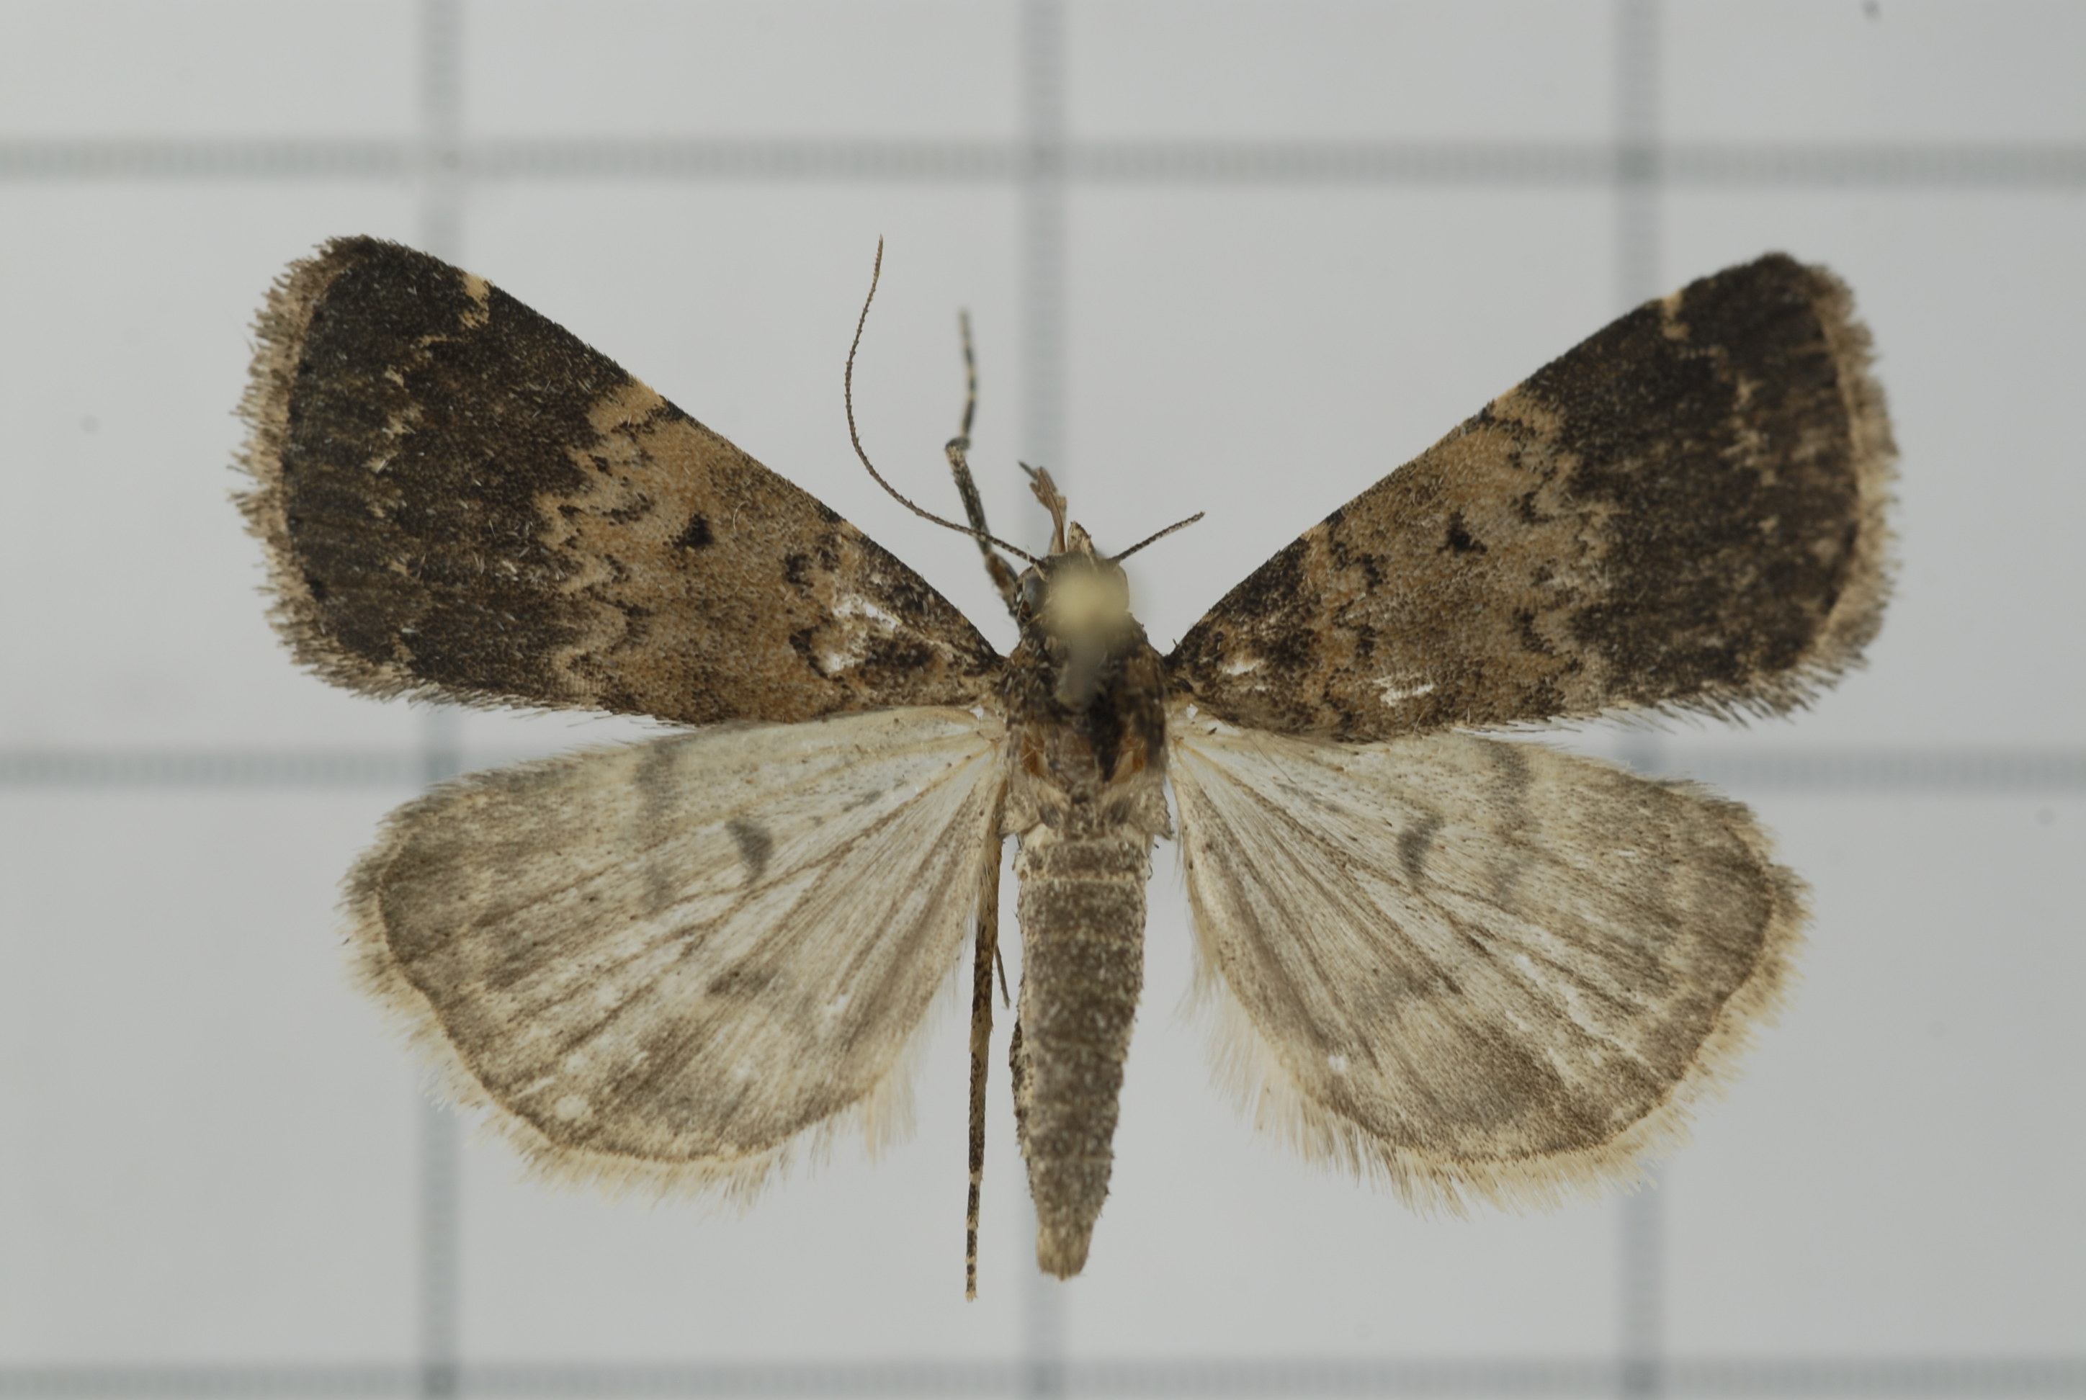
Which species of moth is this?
Hydrillodes lentalis
